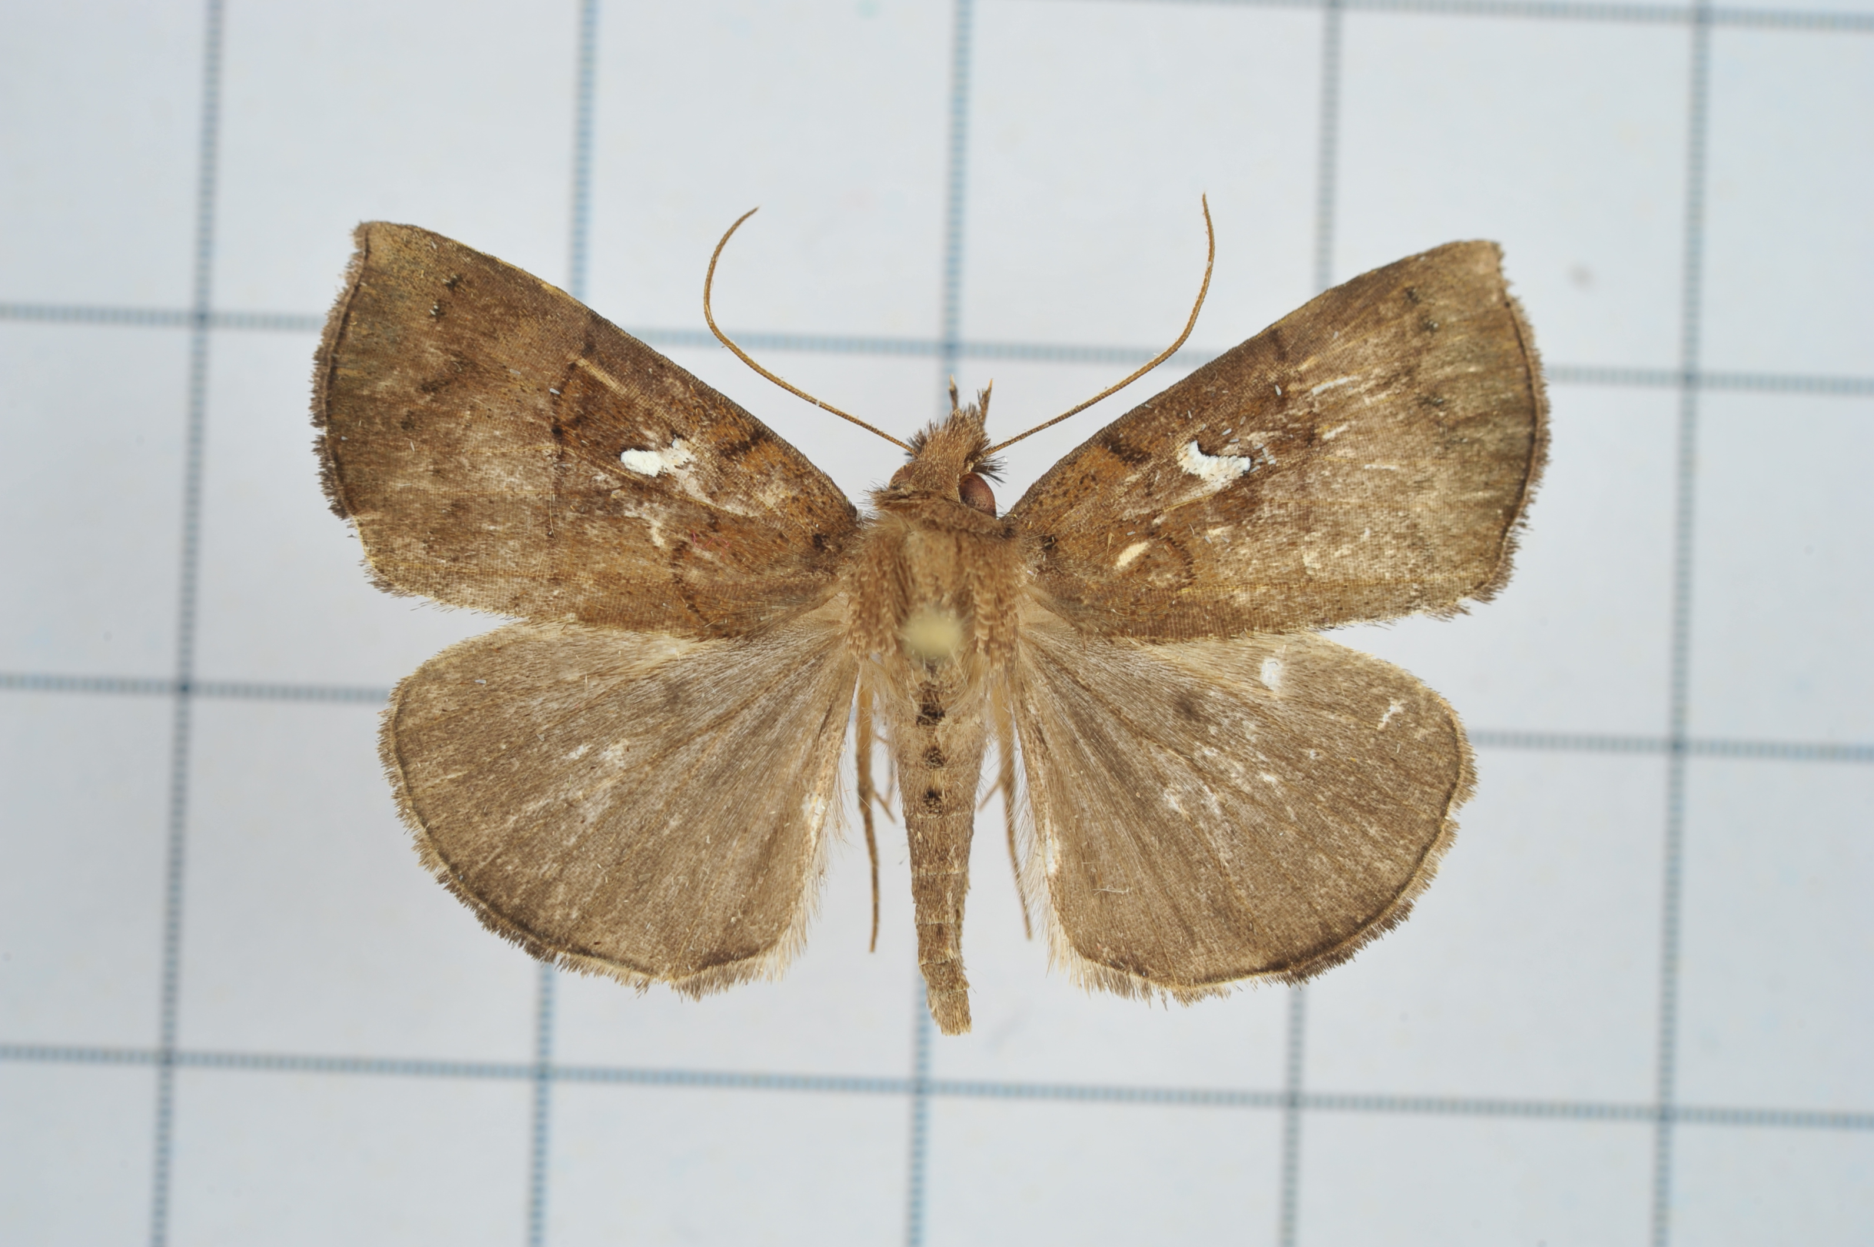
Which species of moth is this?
Hypena albopunctalis
